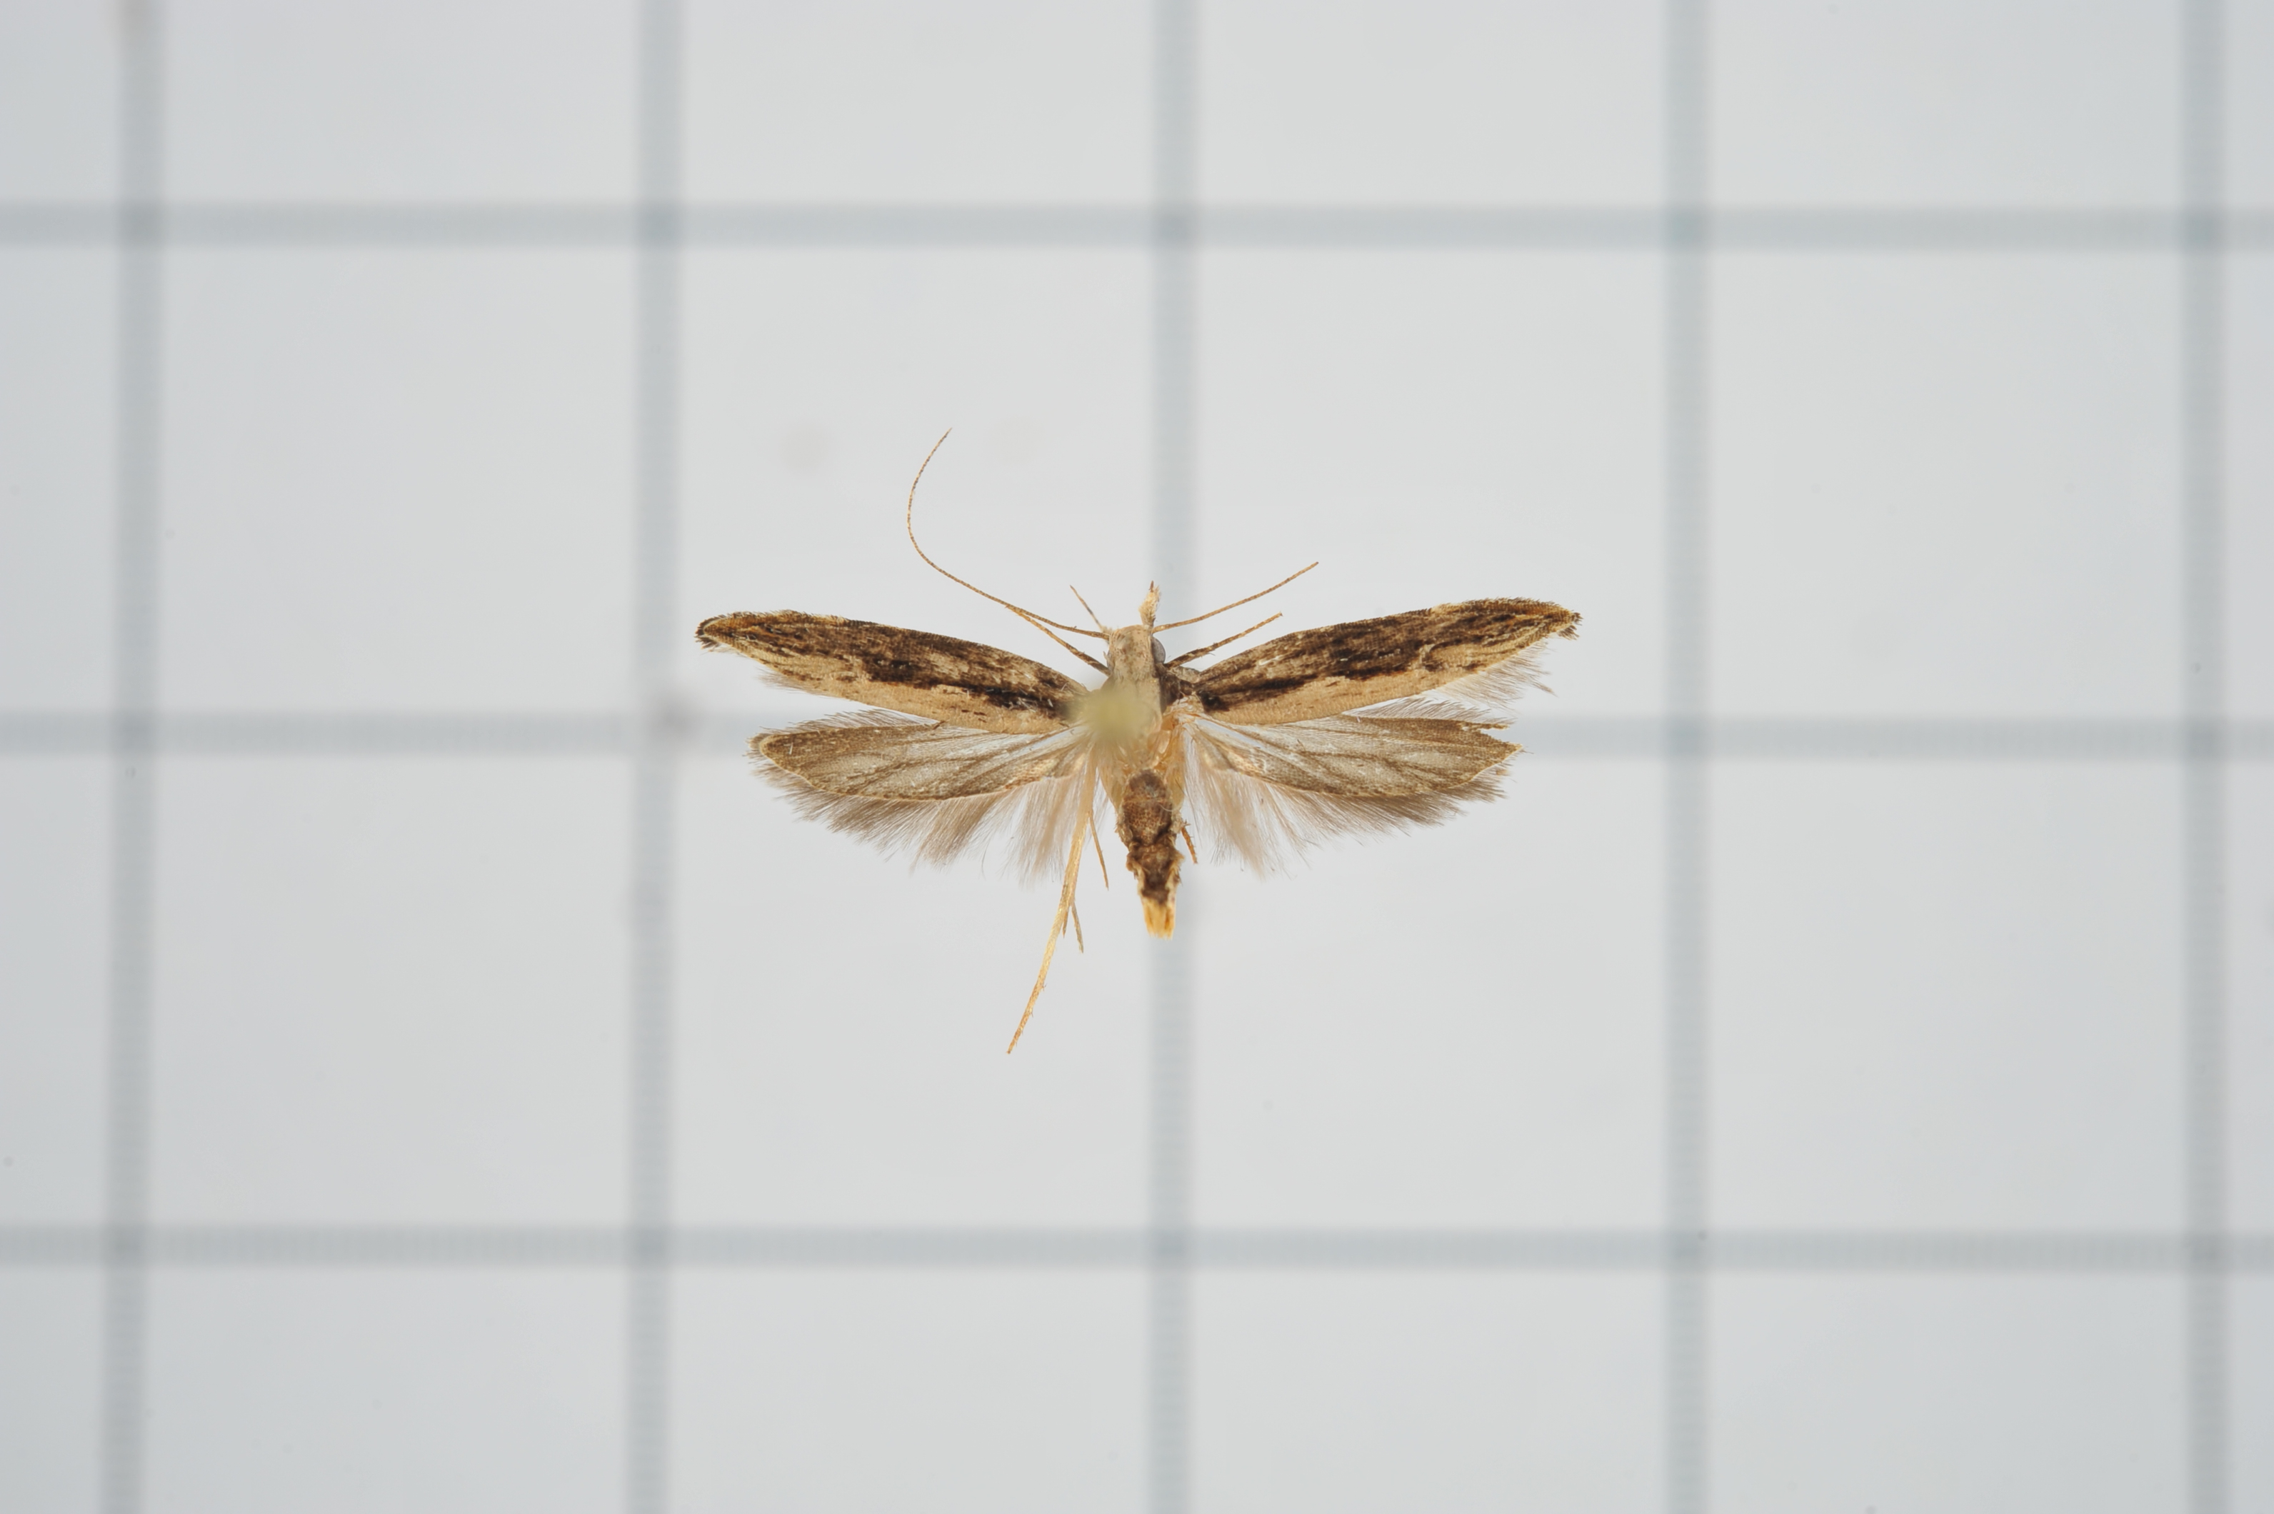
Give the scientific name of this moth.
Hypatima spathota
